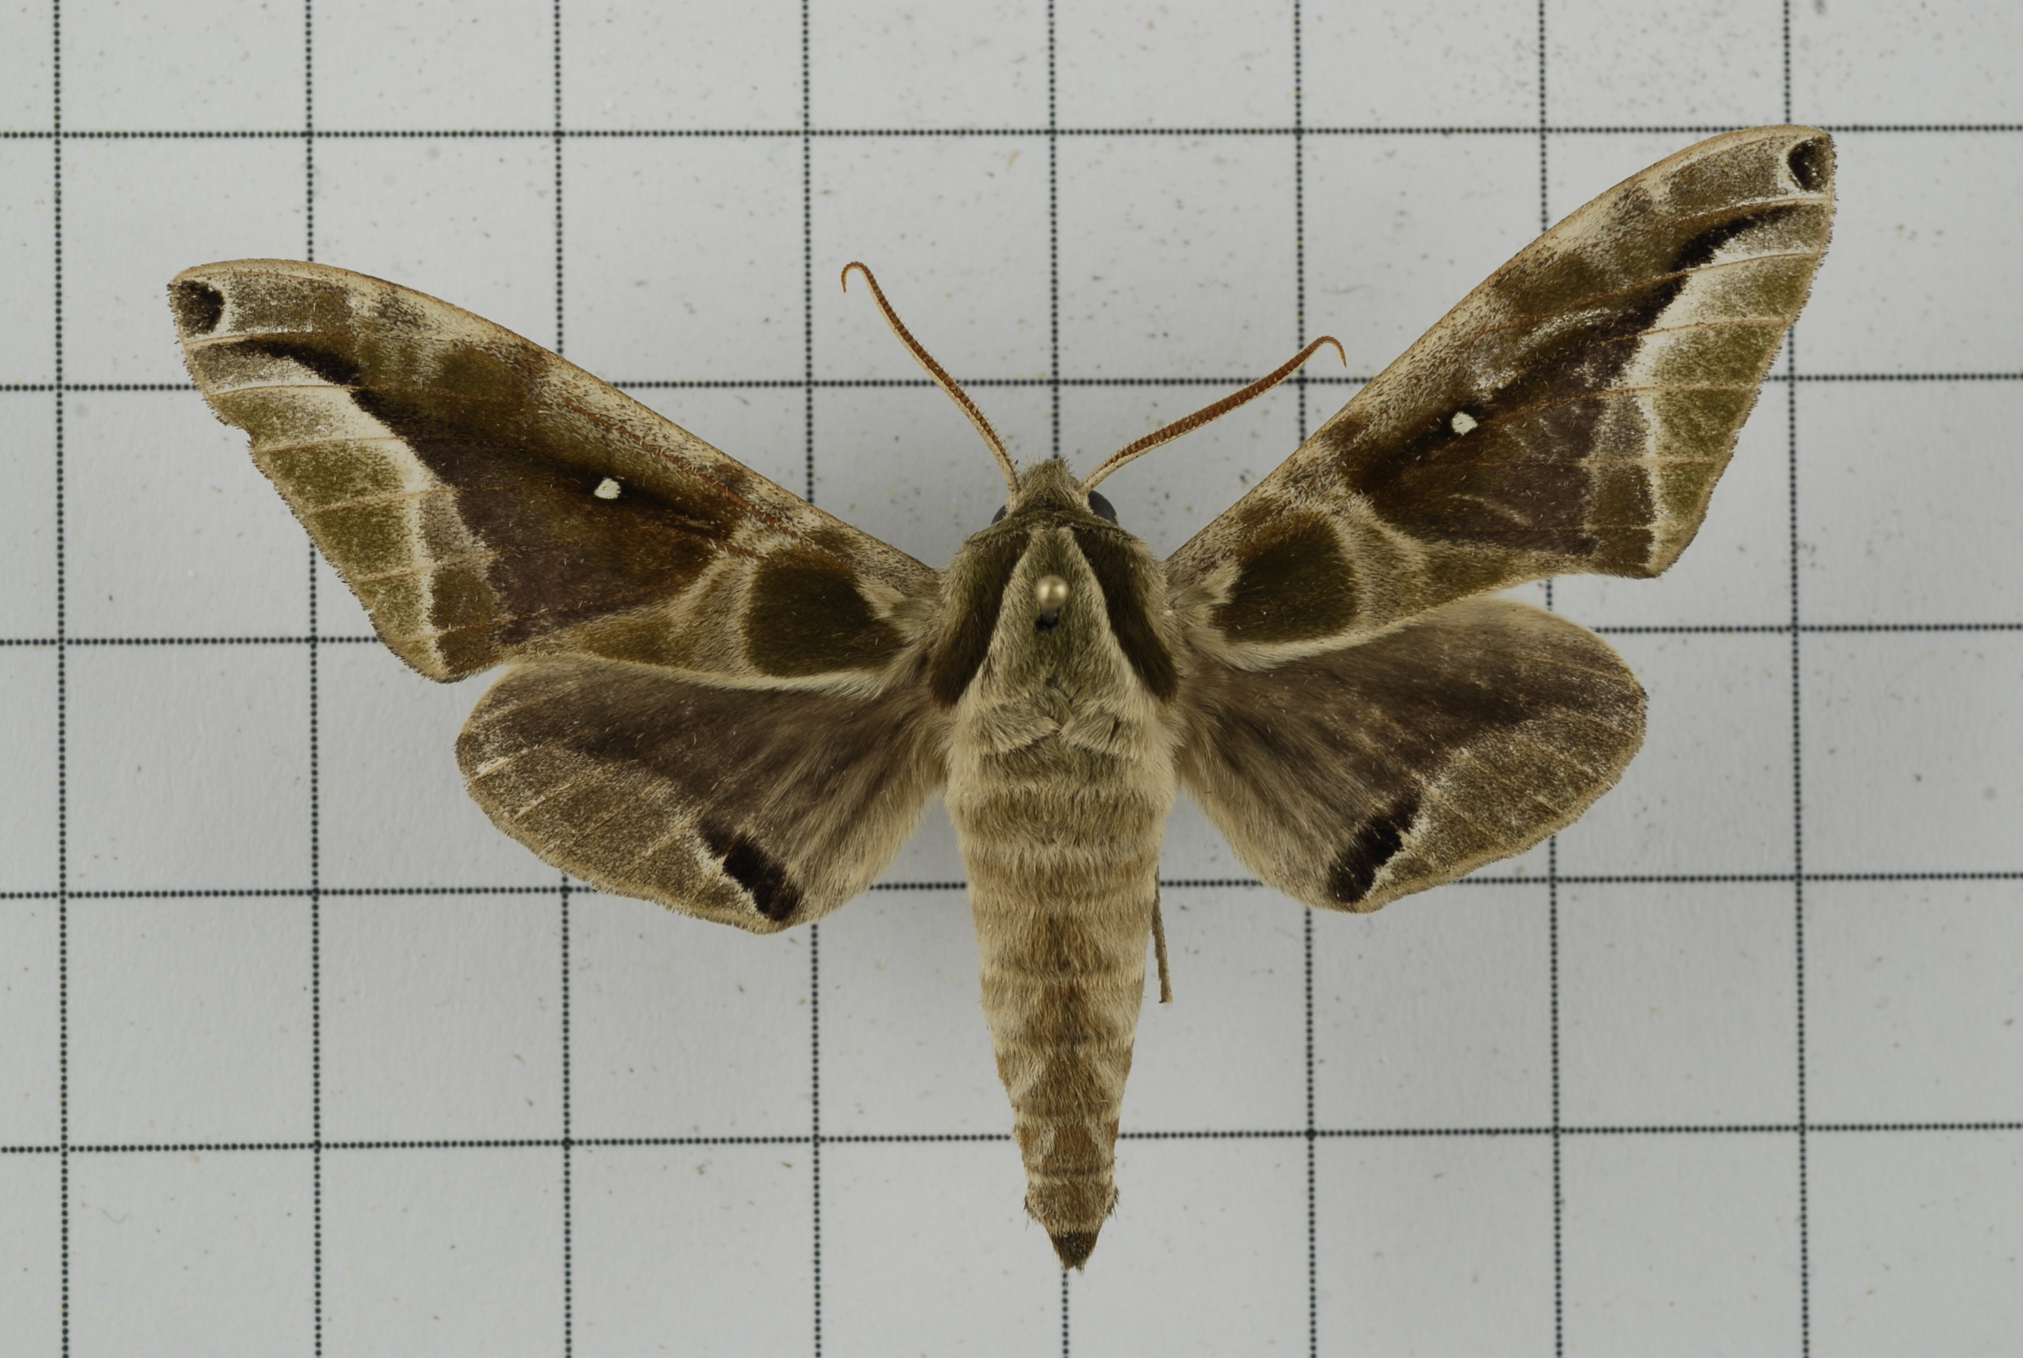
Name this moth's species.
Parum colligata
